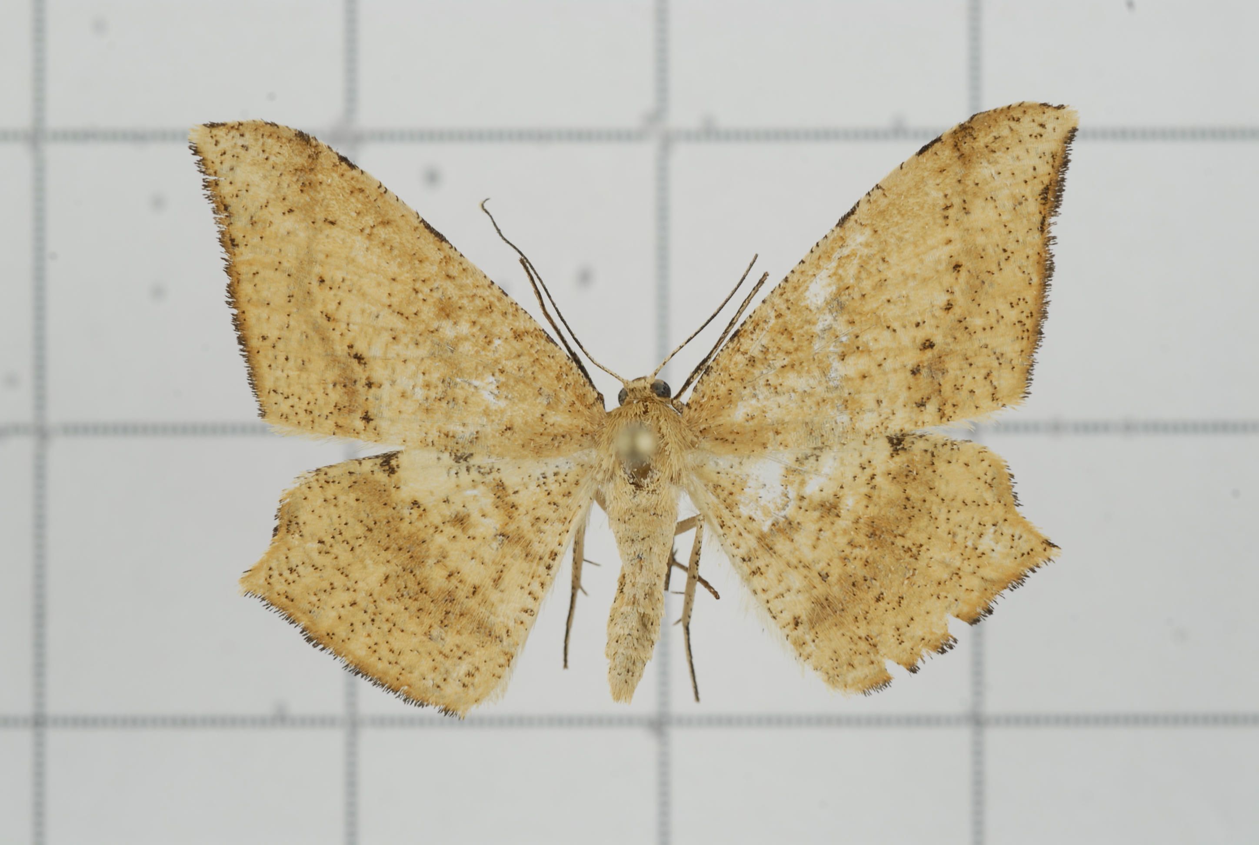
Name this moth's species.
Krananda falcata
